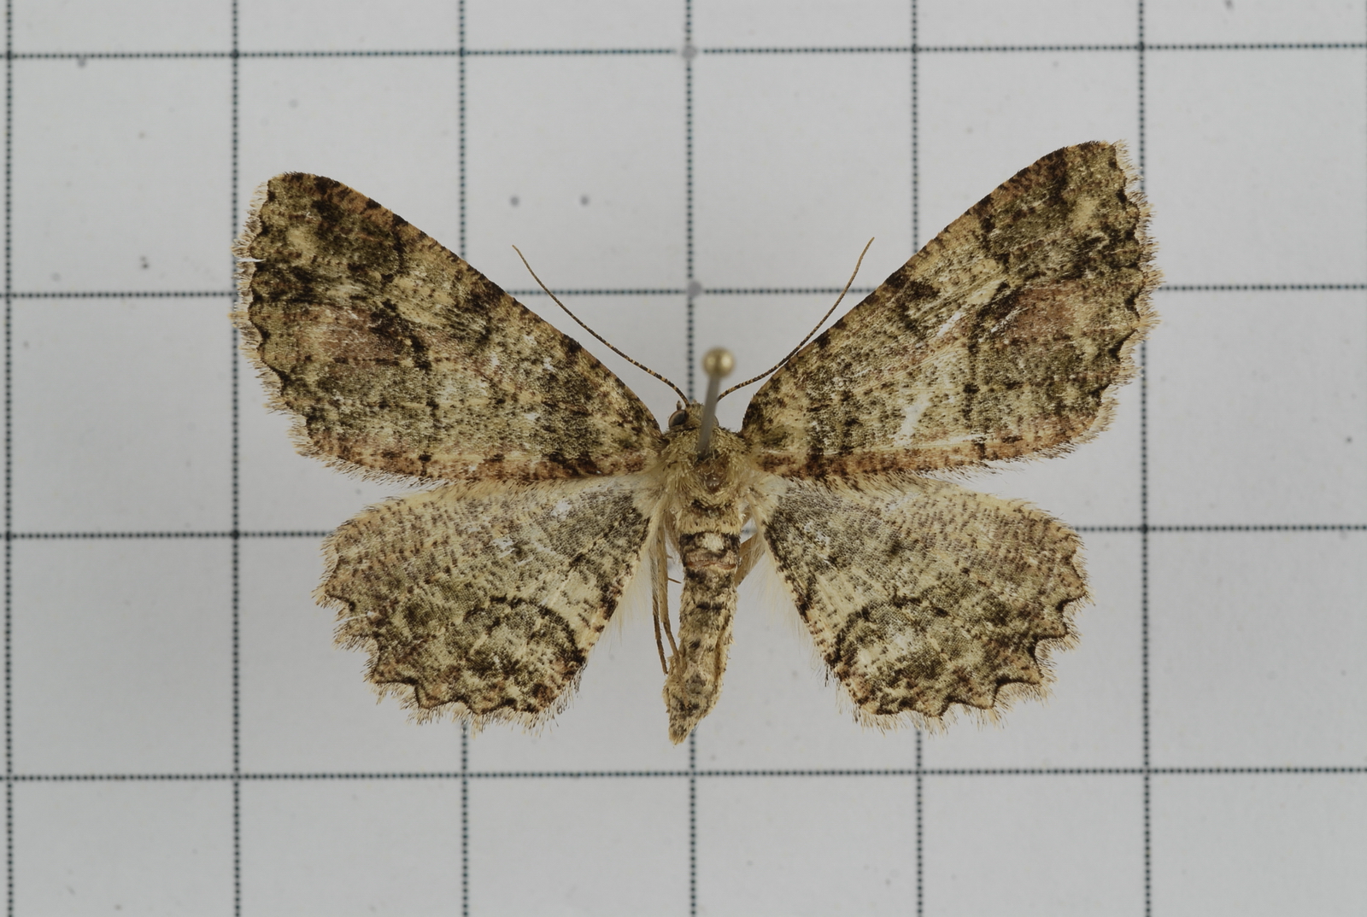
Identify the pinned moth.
Paradarisa comparataria rantaizanensis
